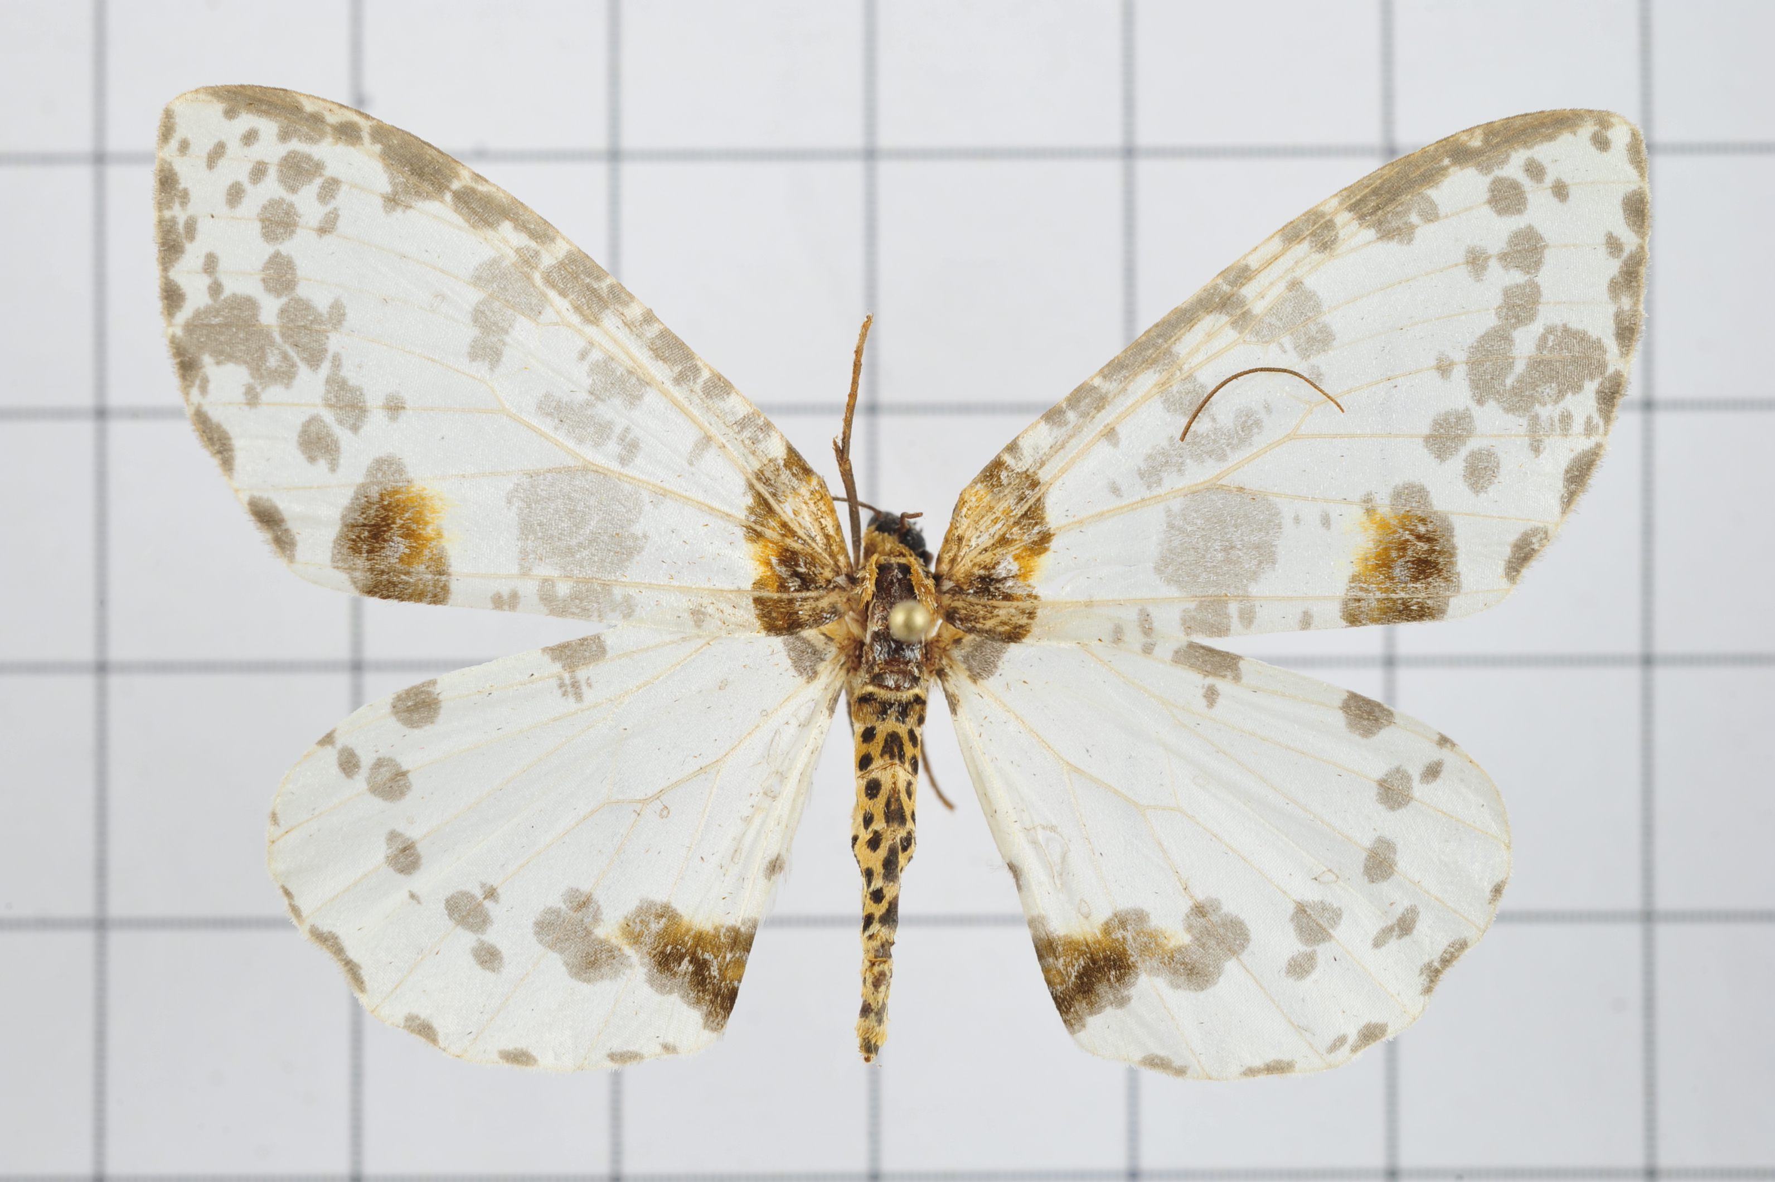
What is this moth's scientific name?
Abraxas adilluminata
